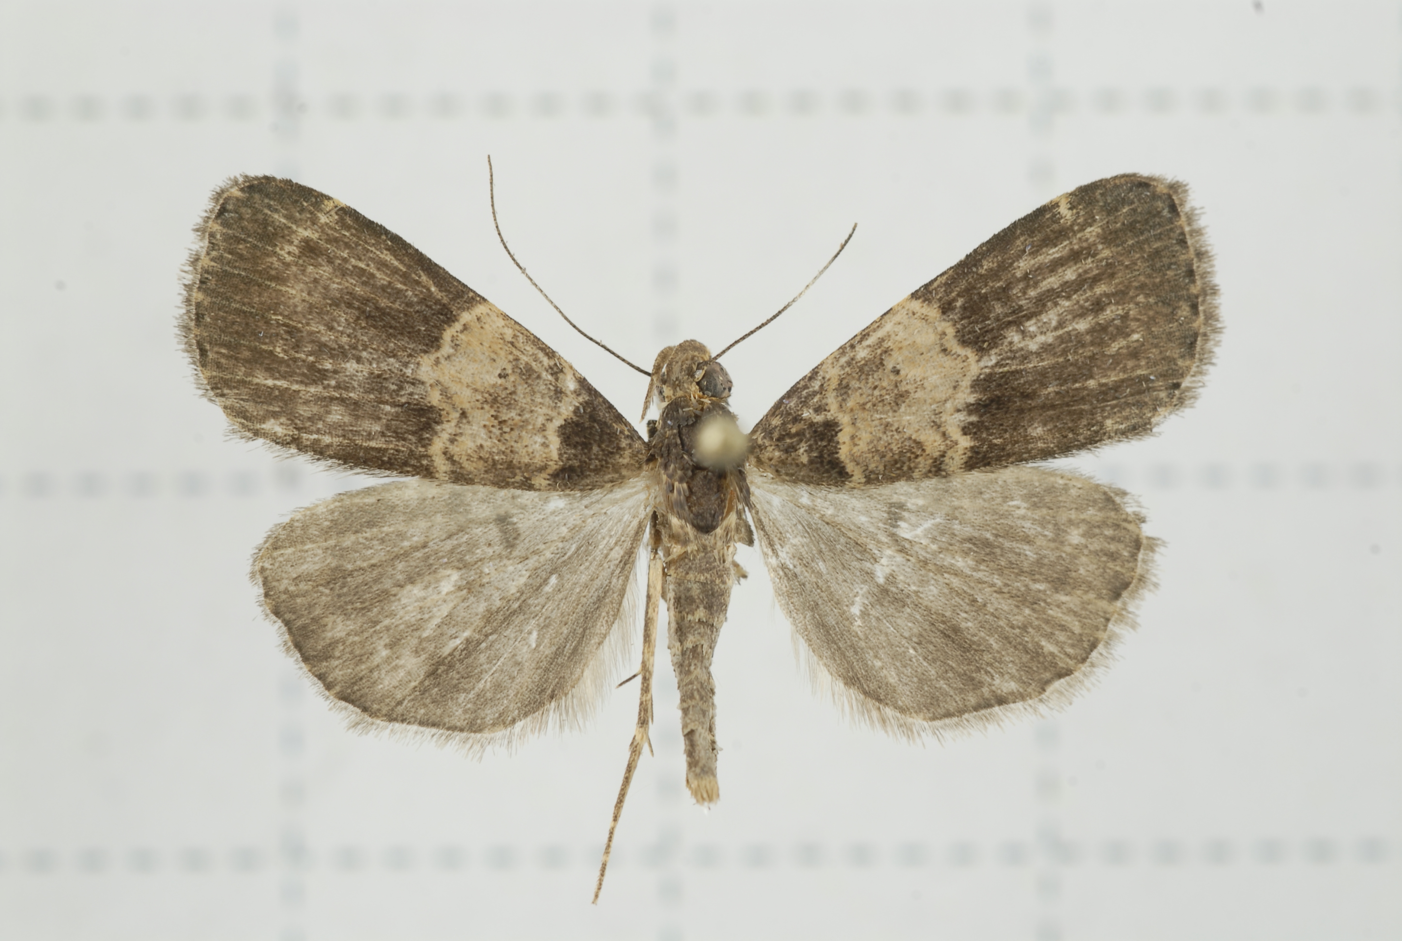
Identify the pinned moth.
Hydrillodes nilgirialis
